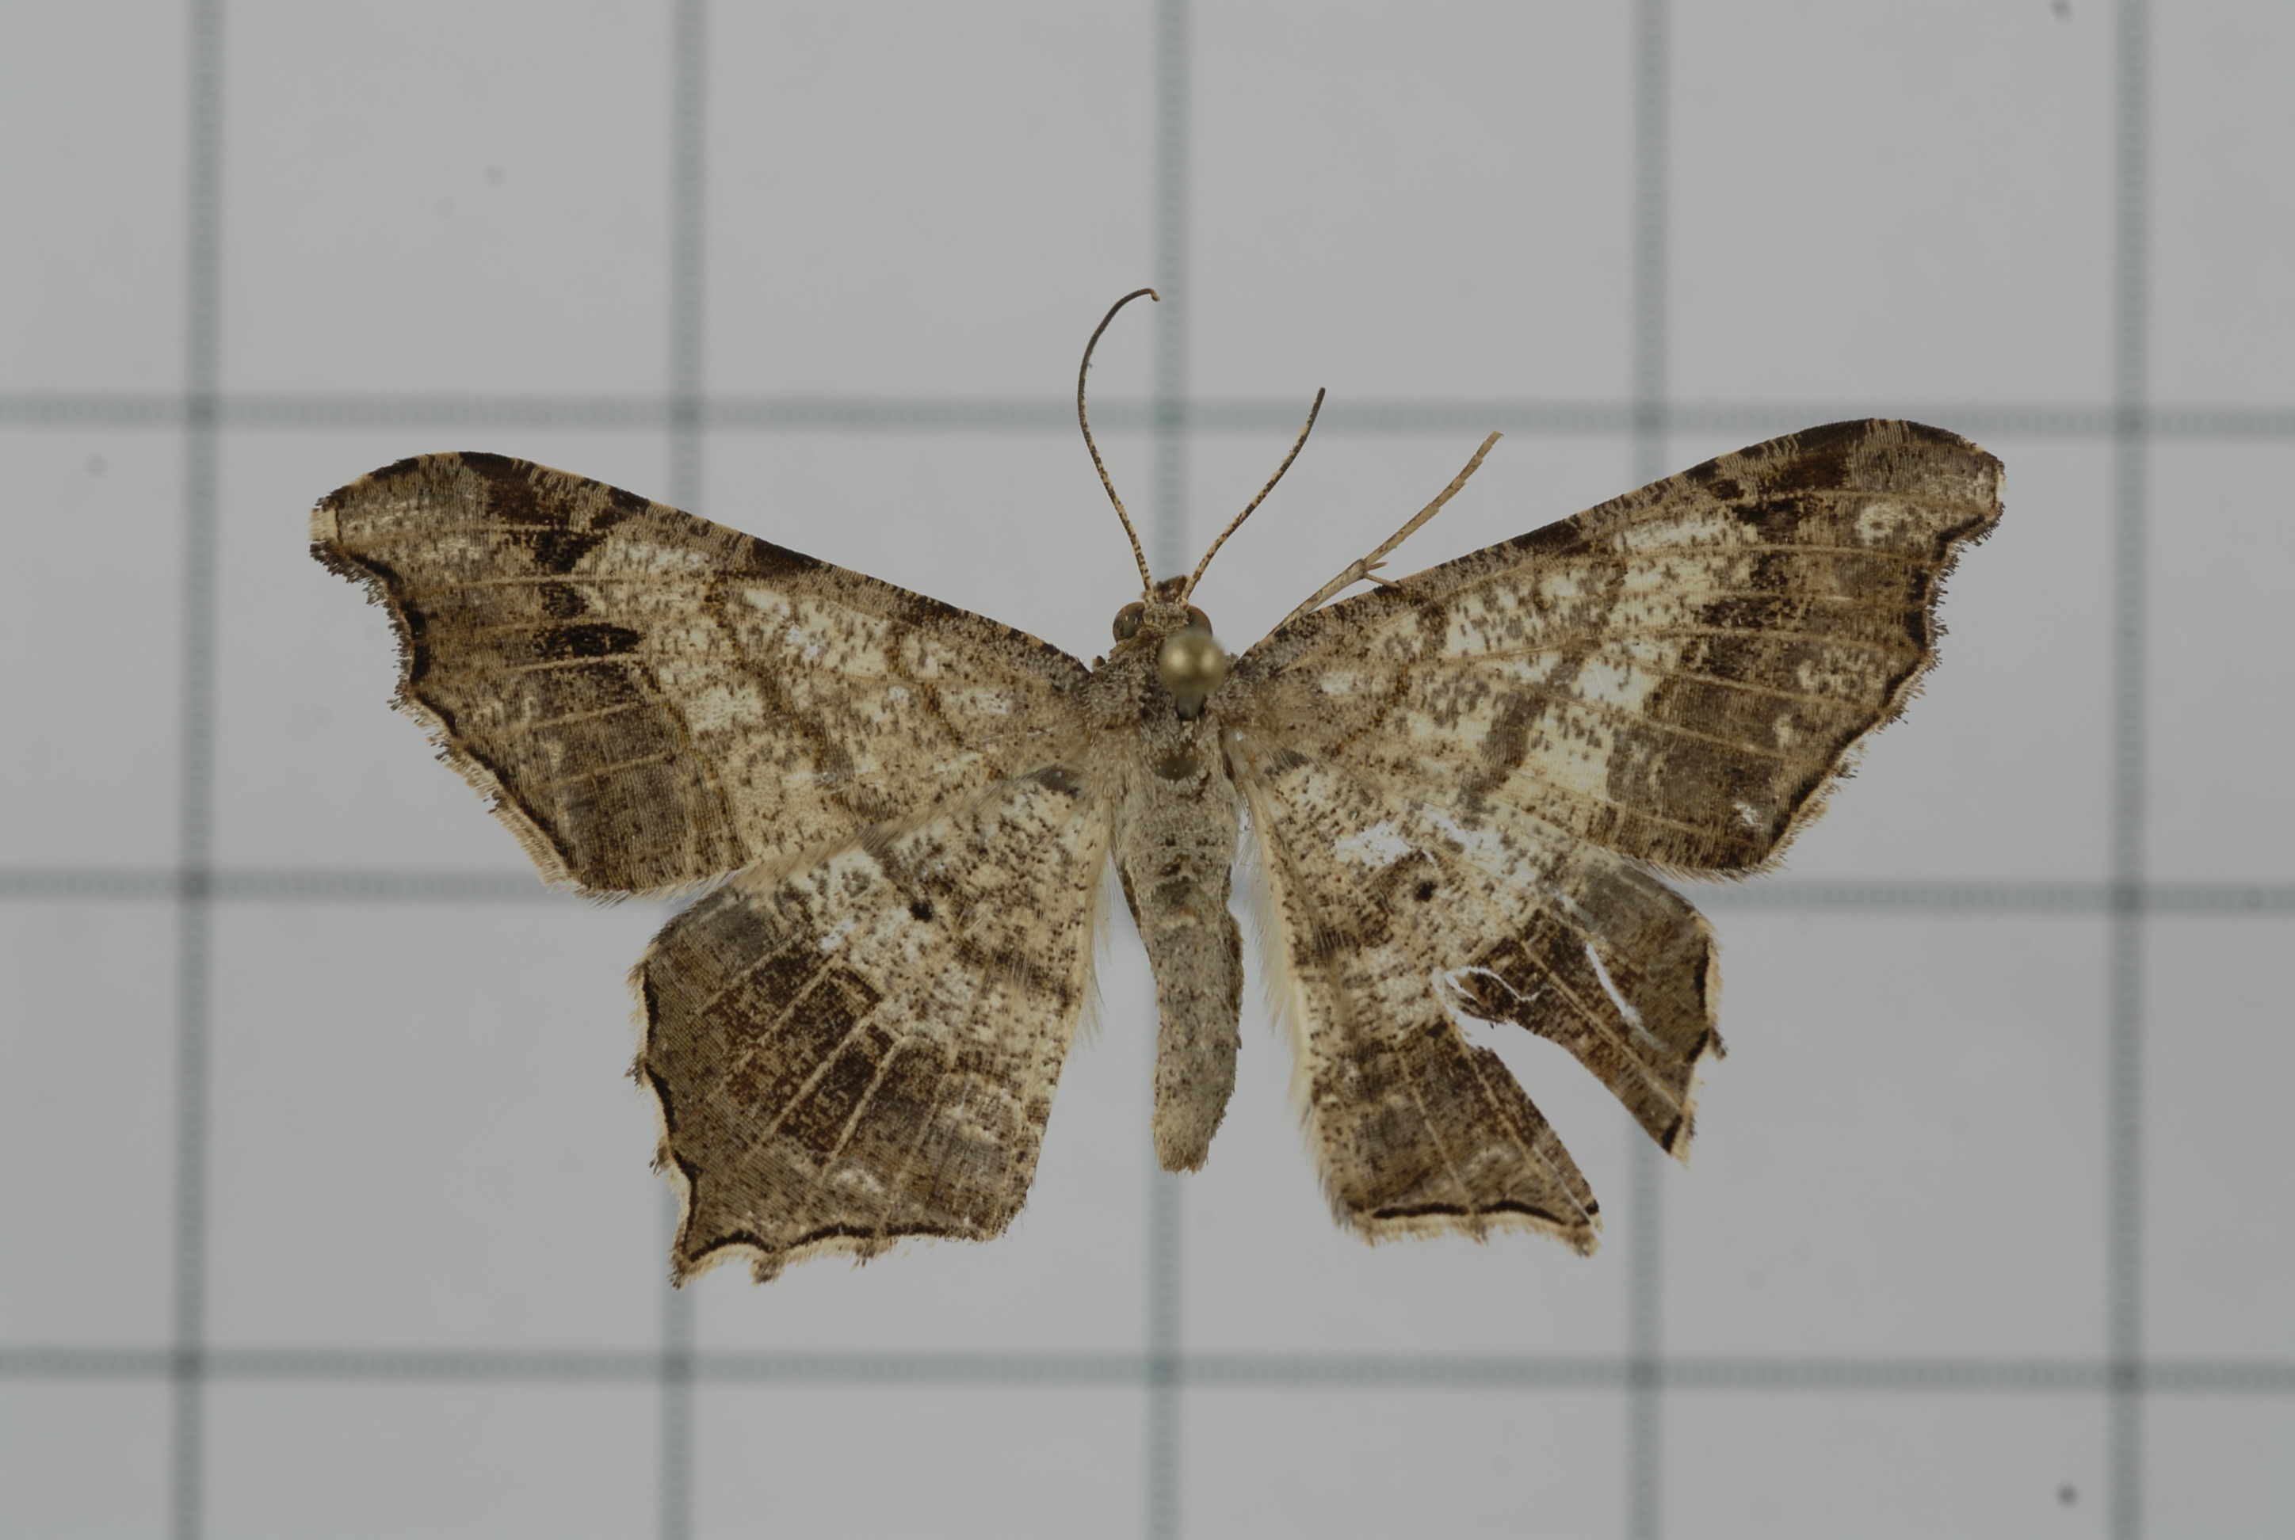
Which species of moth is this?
Chiasmia emersaria
